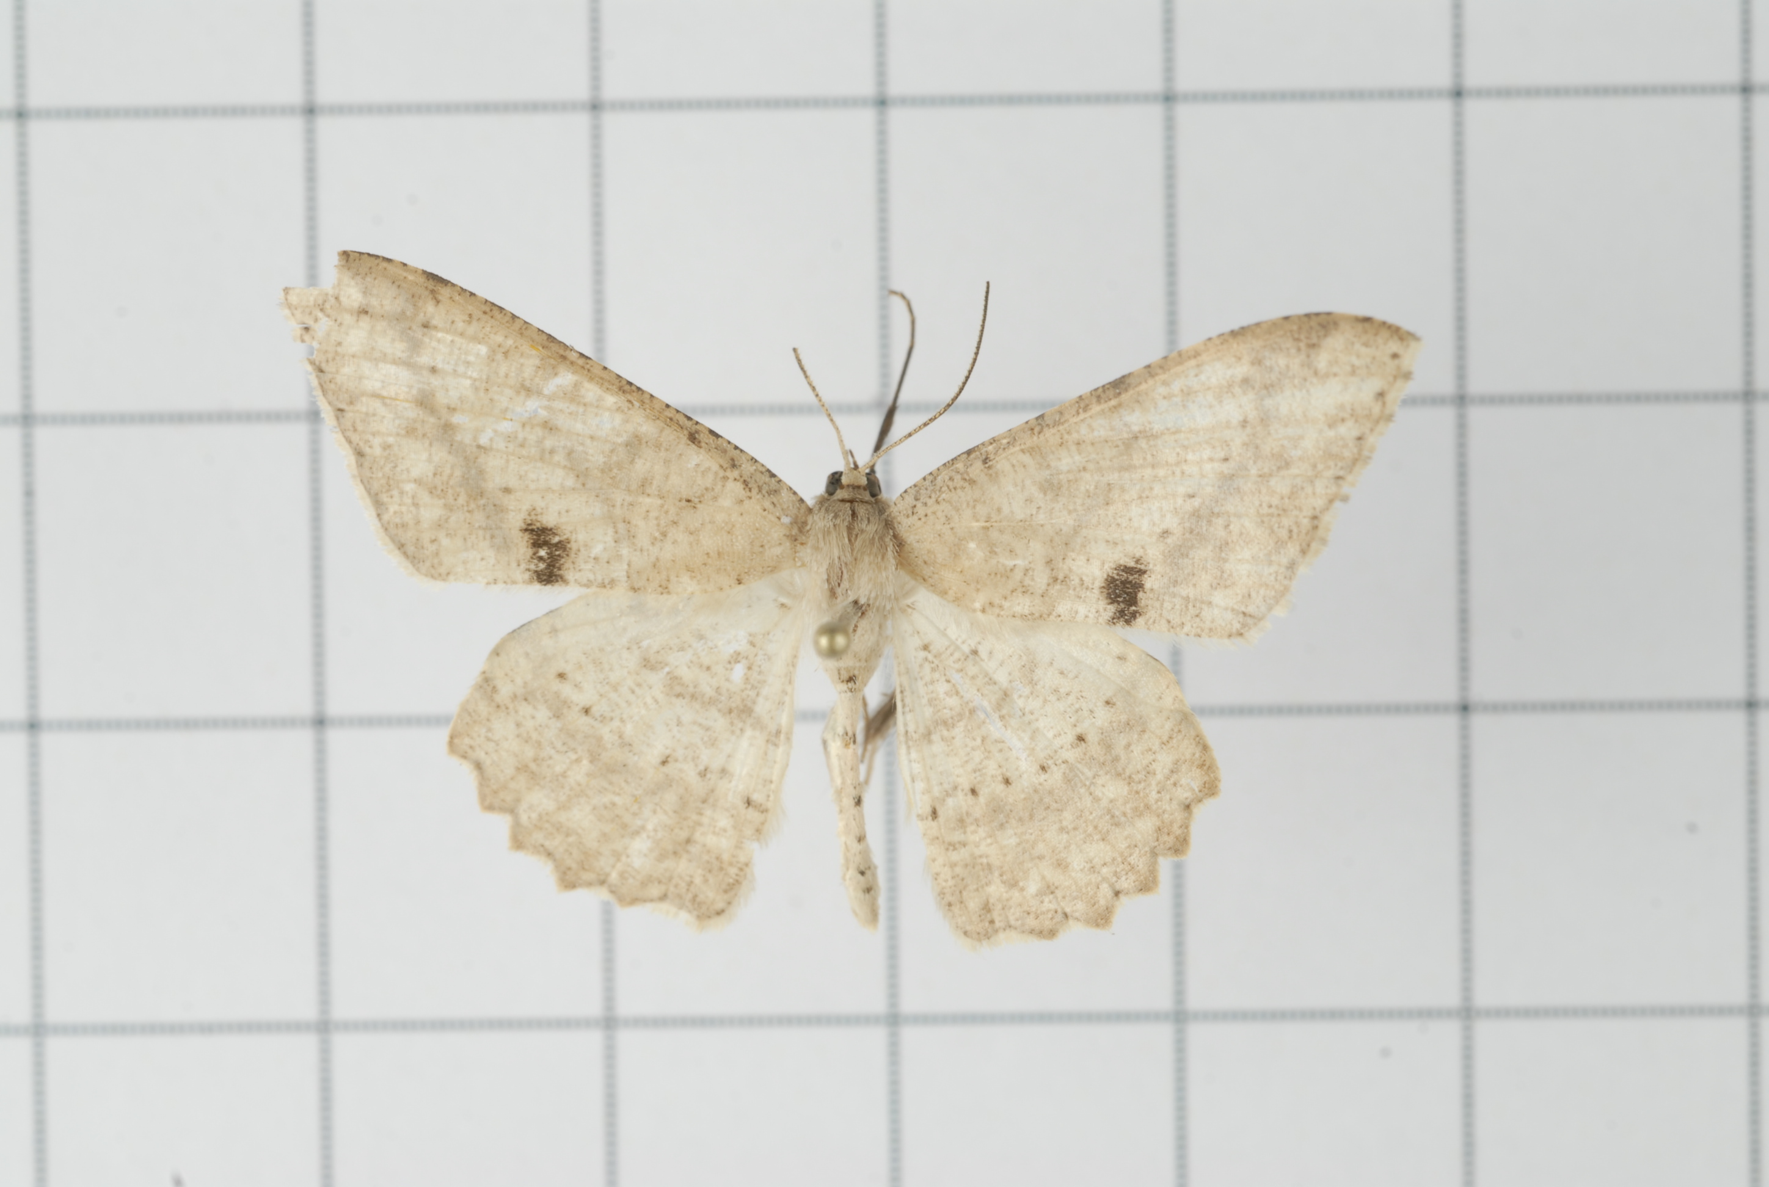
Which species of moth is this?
Luxiaria mitorrhaphes
